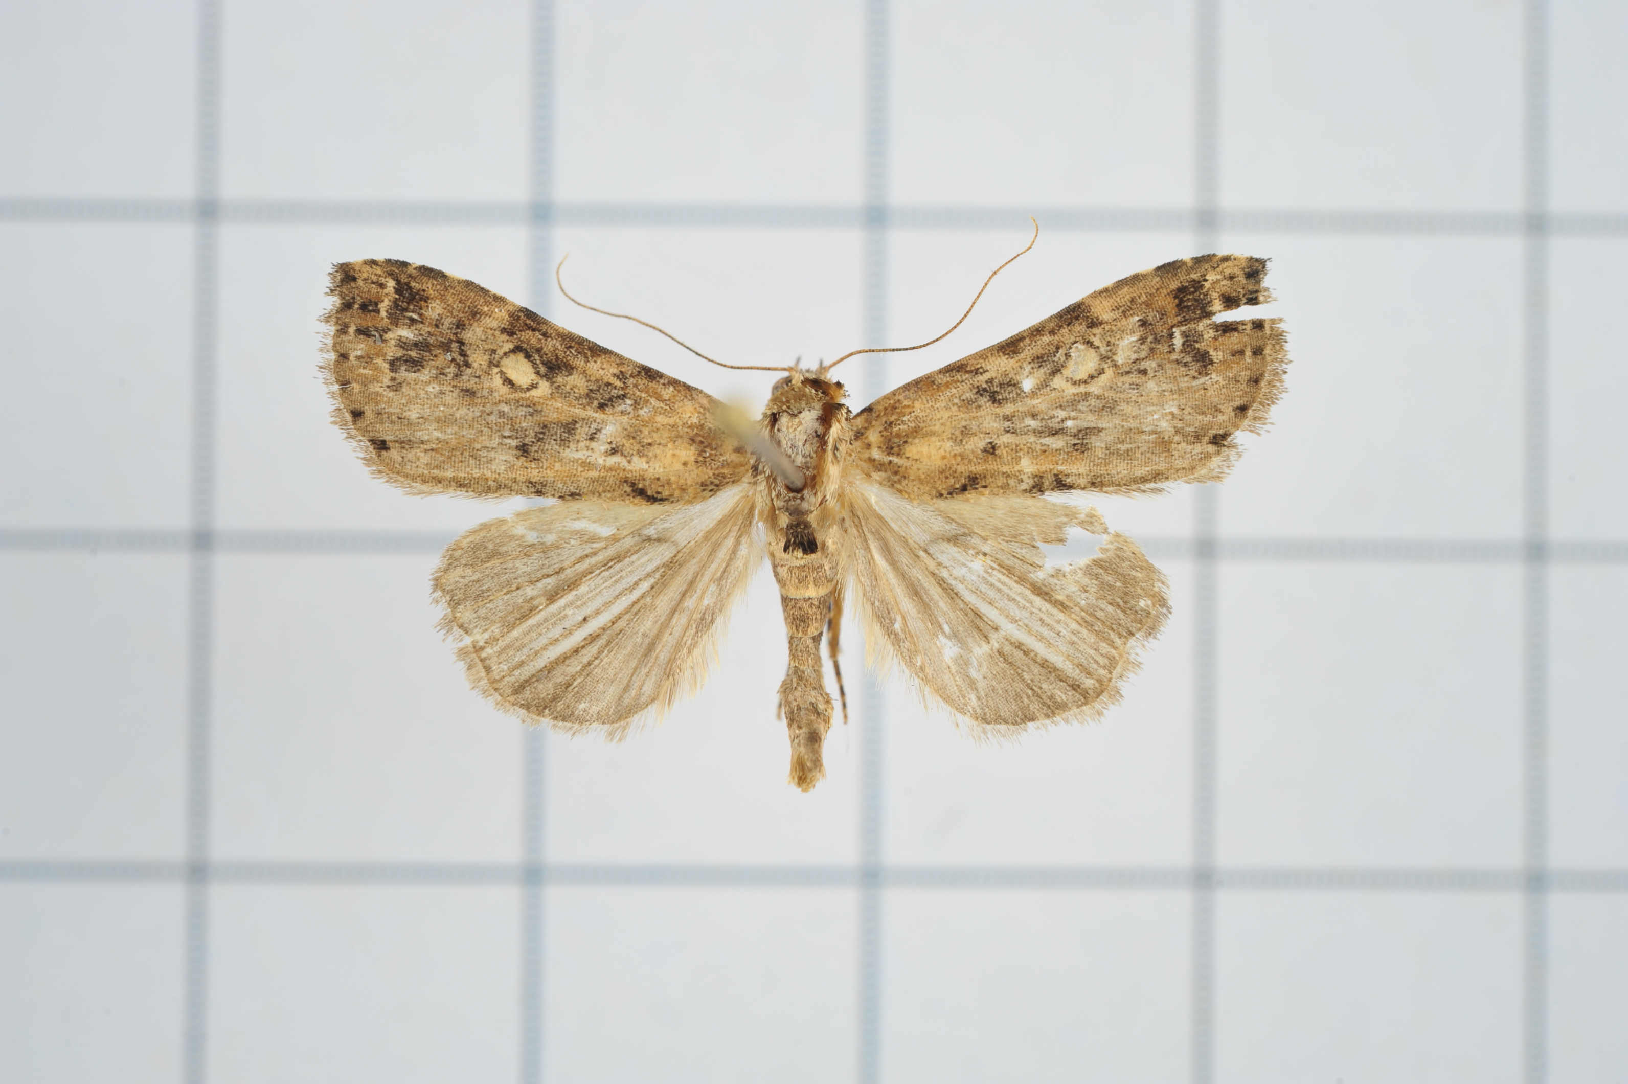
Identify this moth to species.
Oglasa sordida
